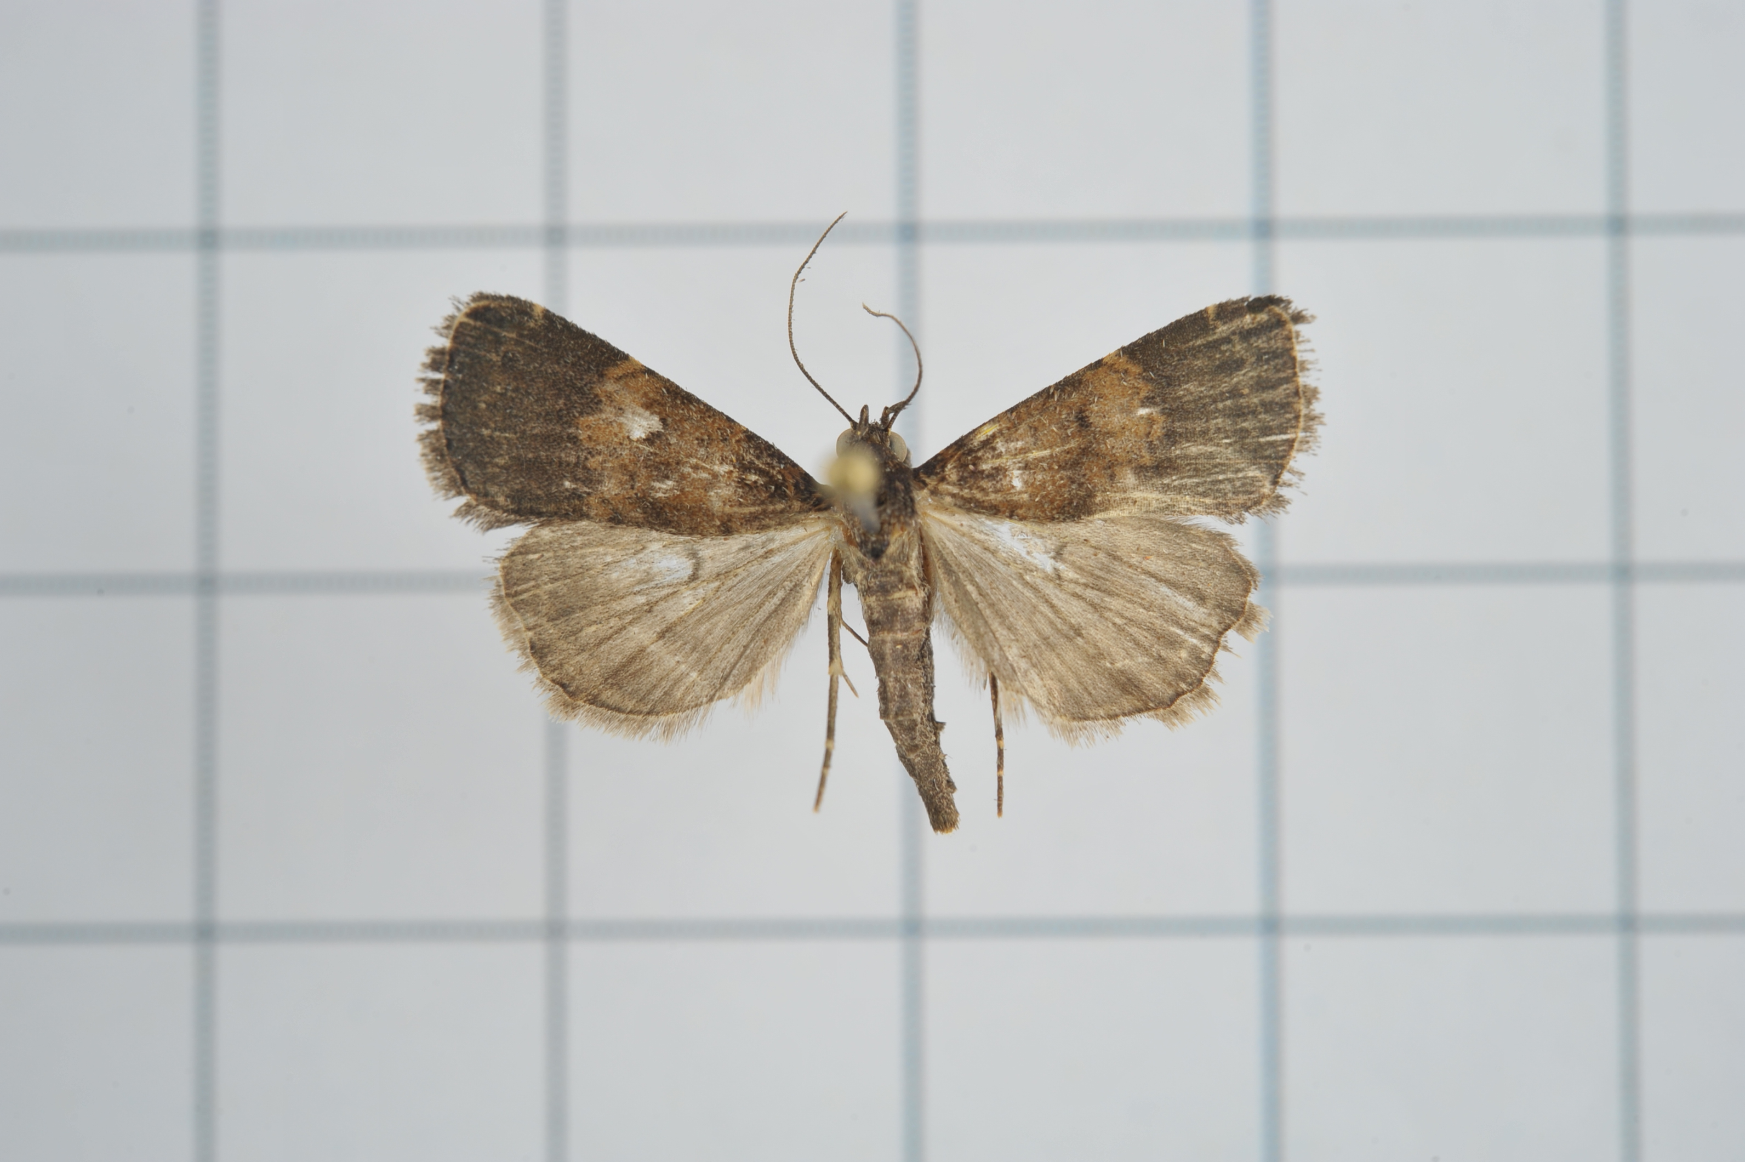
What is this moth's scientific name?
Hydrillodes lentalis
